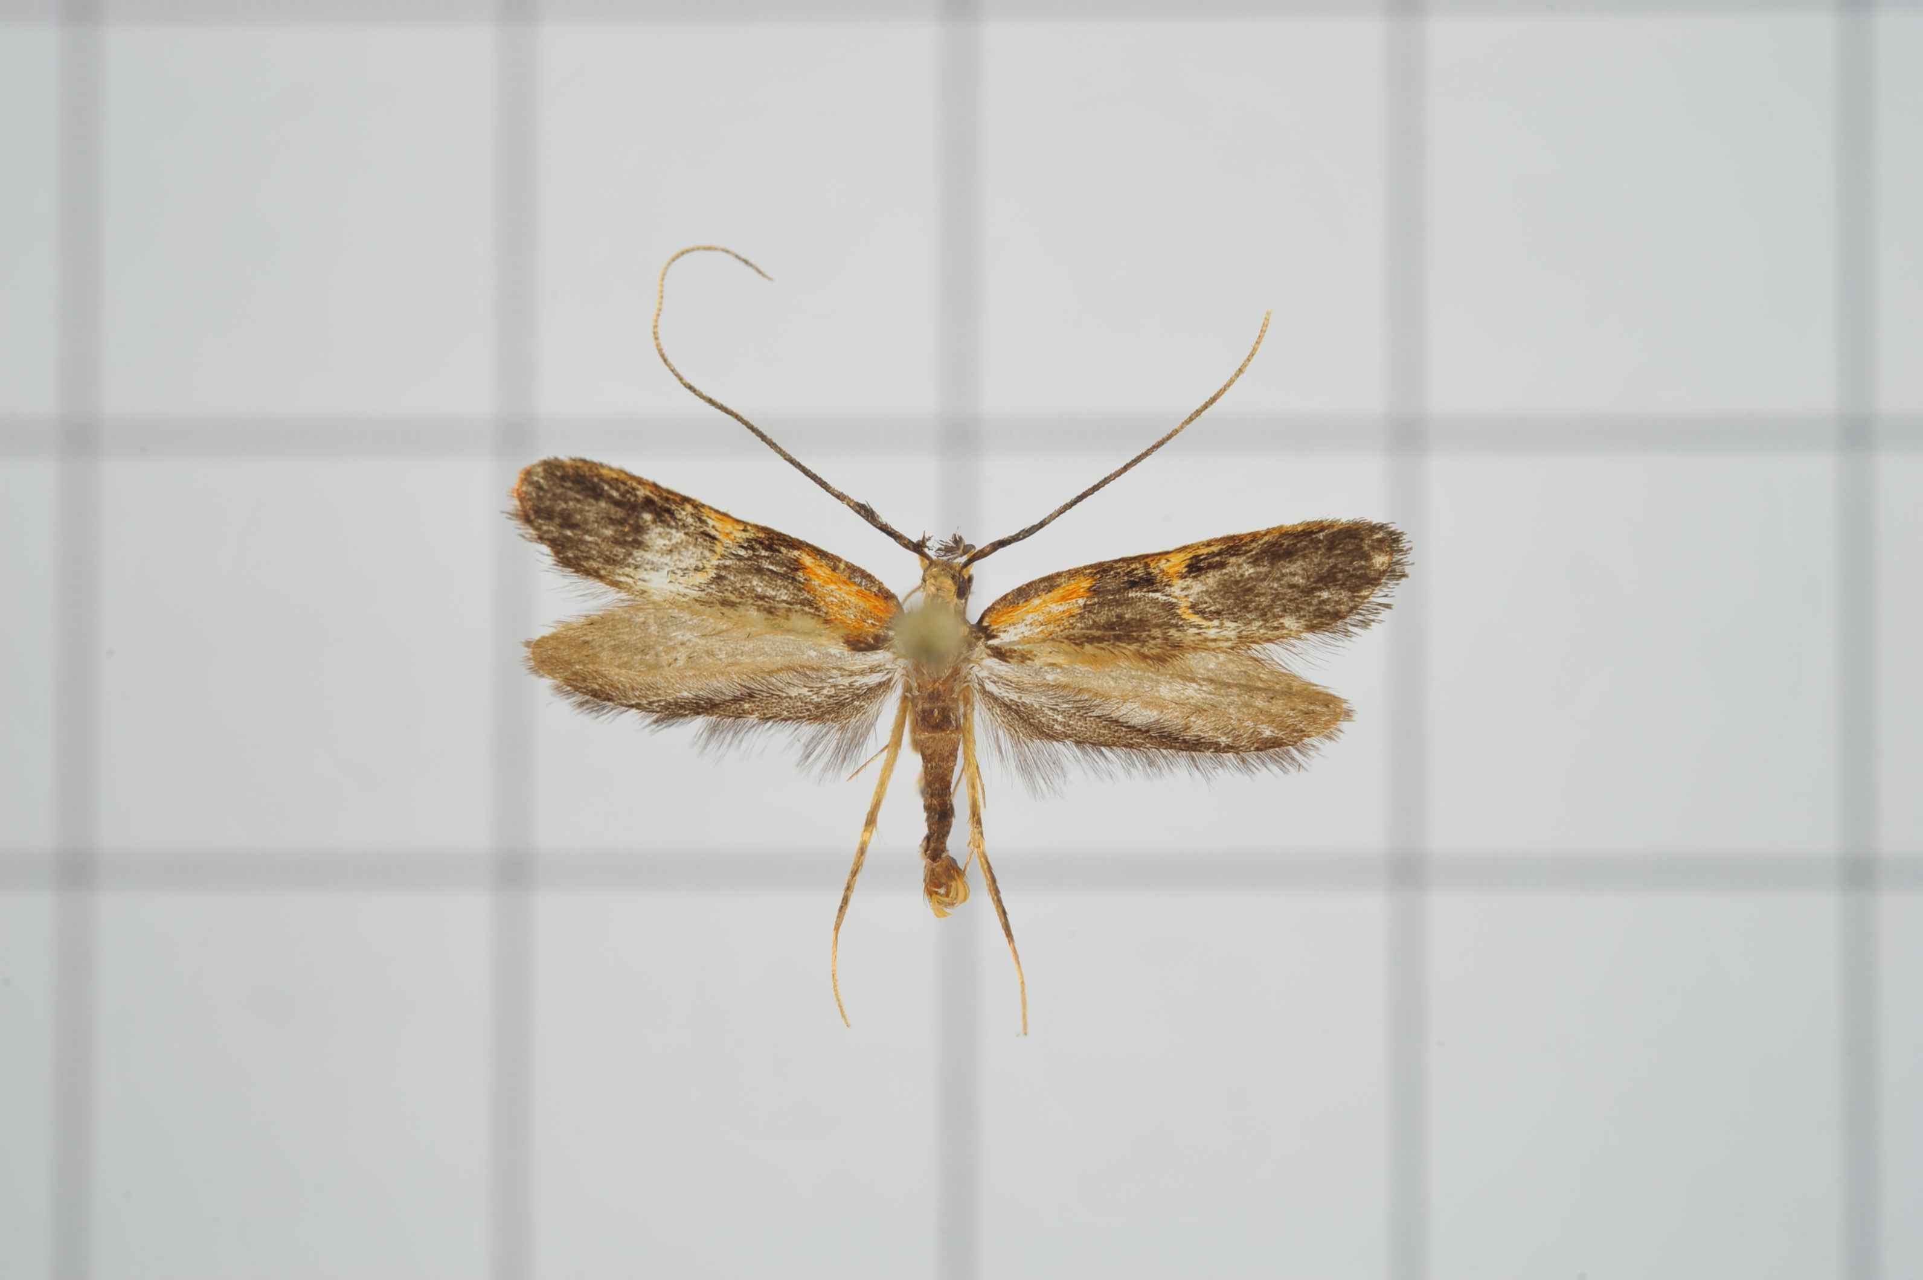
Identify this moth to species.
Tisis mesozosta
